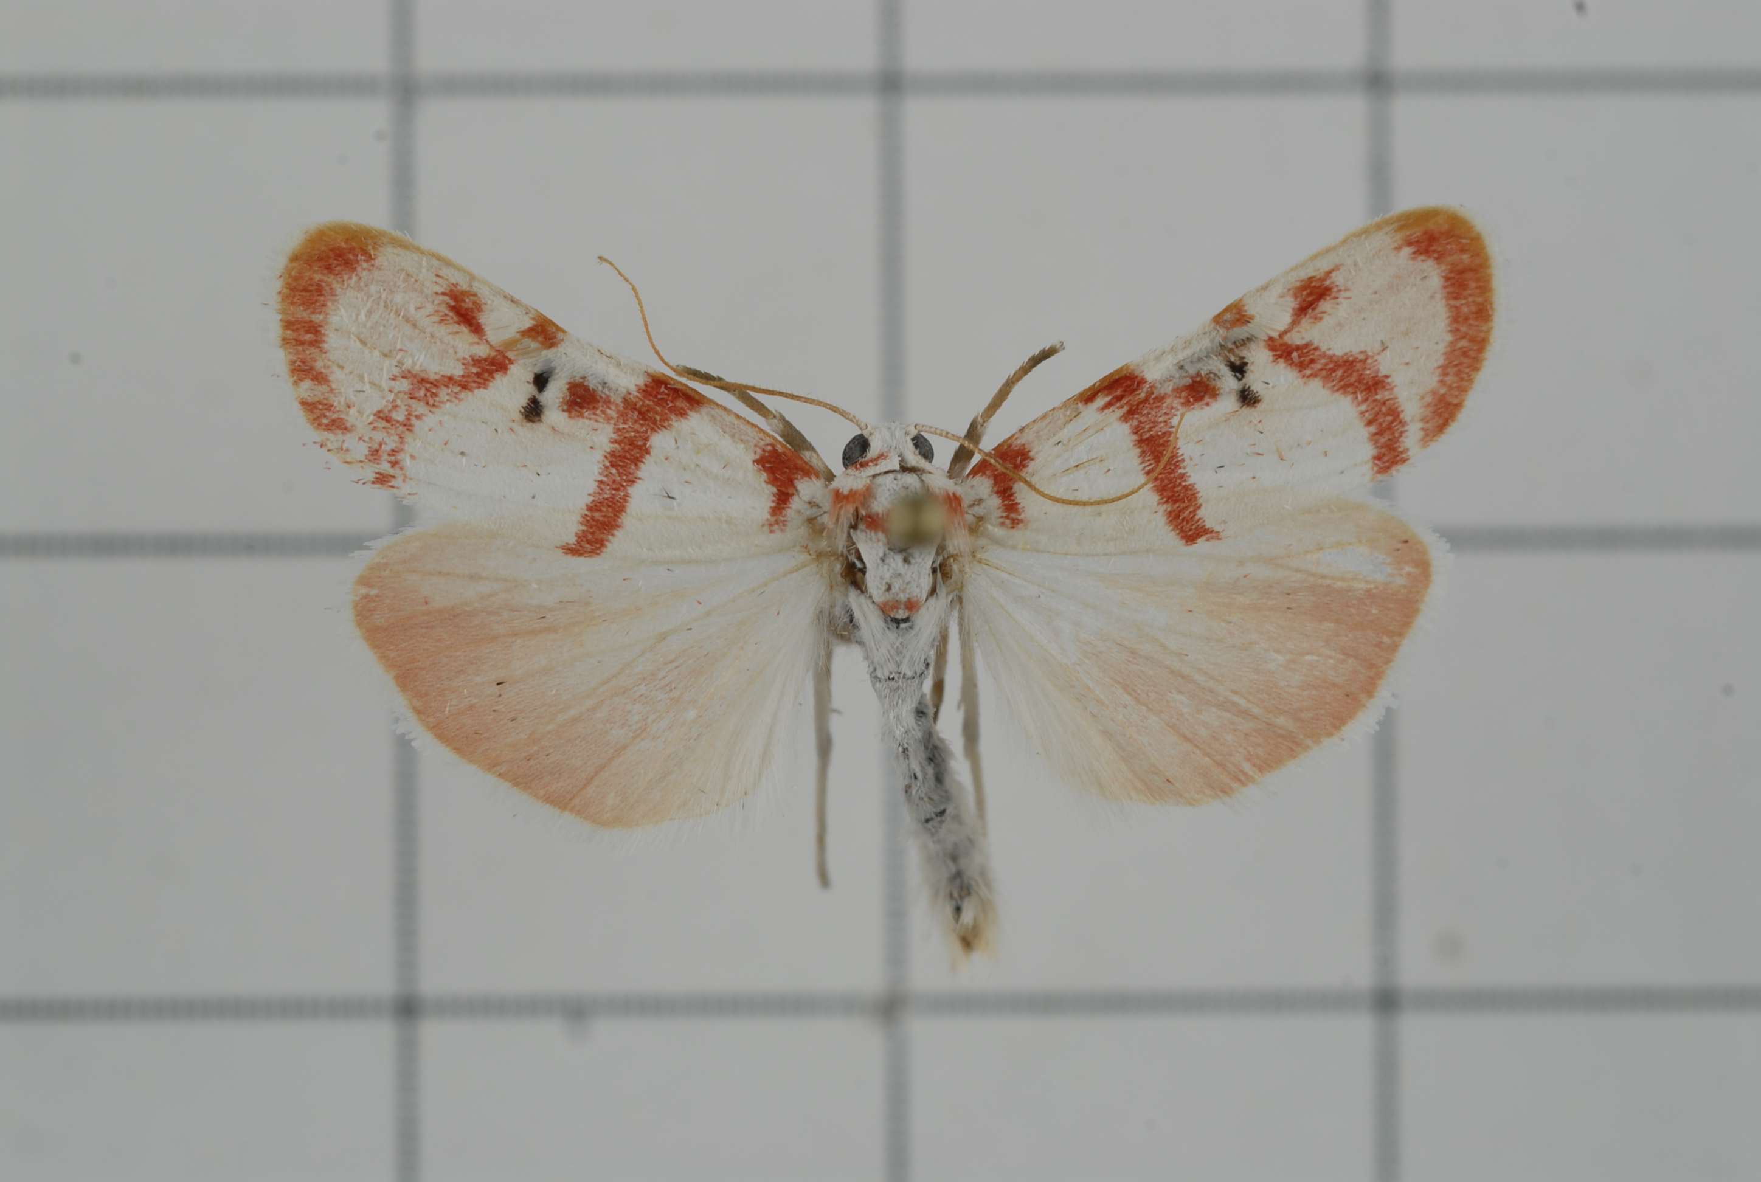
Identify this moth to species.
Cyana hamata hamata
